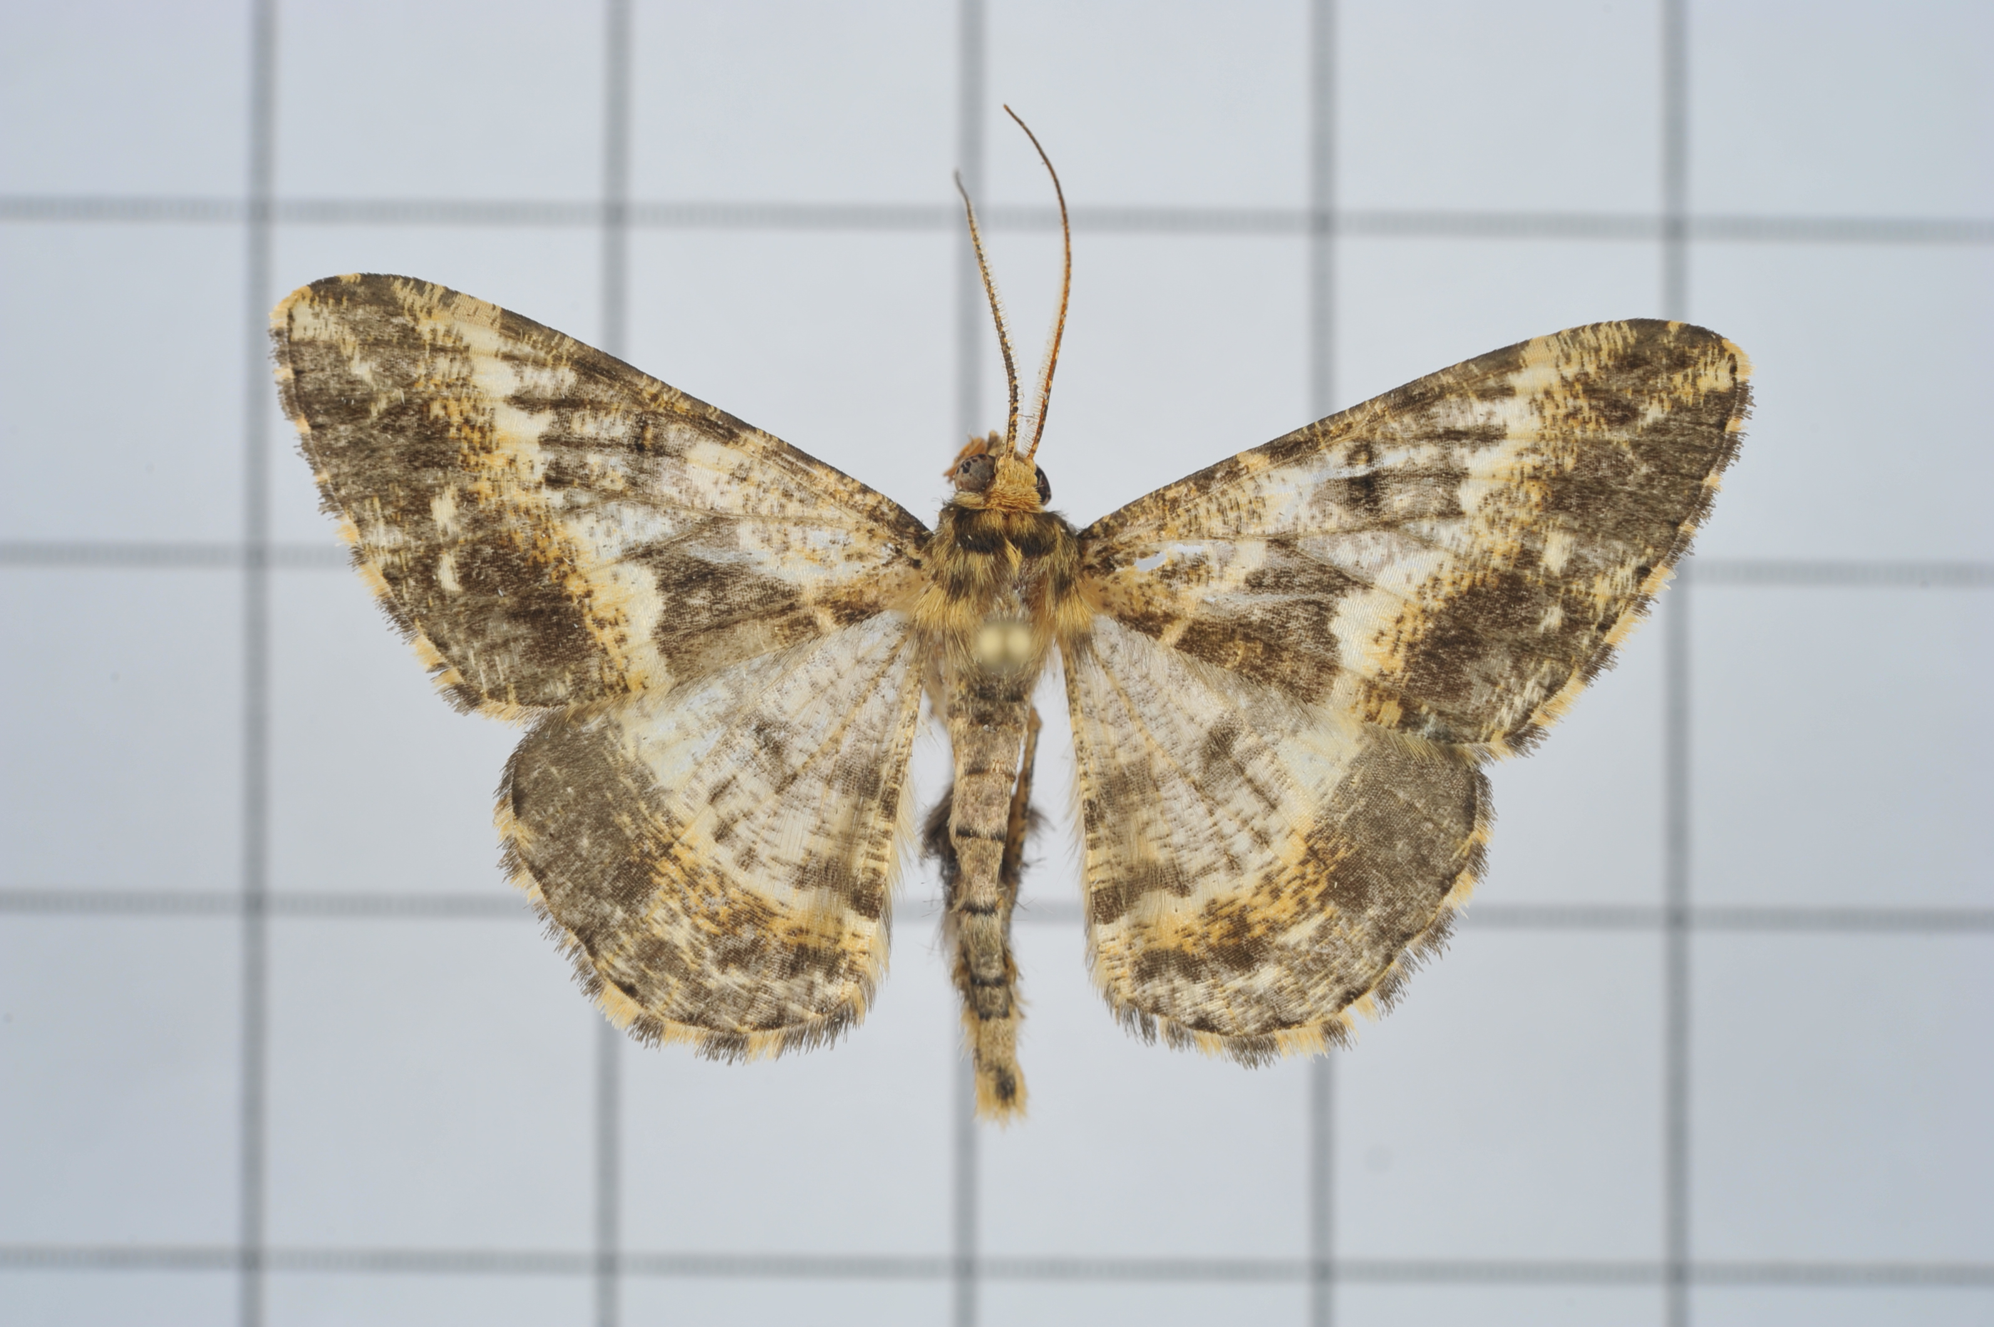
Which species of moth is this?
Harutaea flavizona
